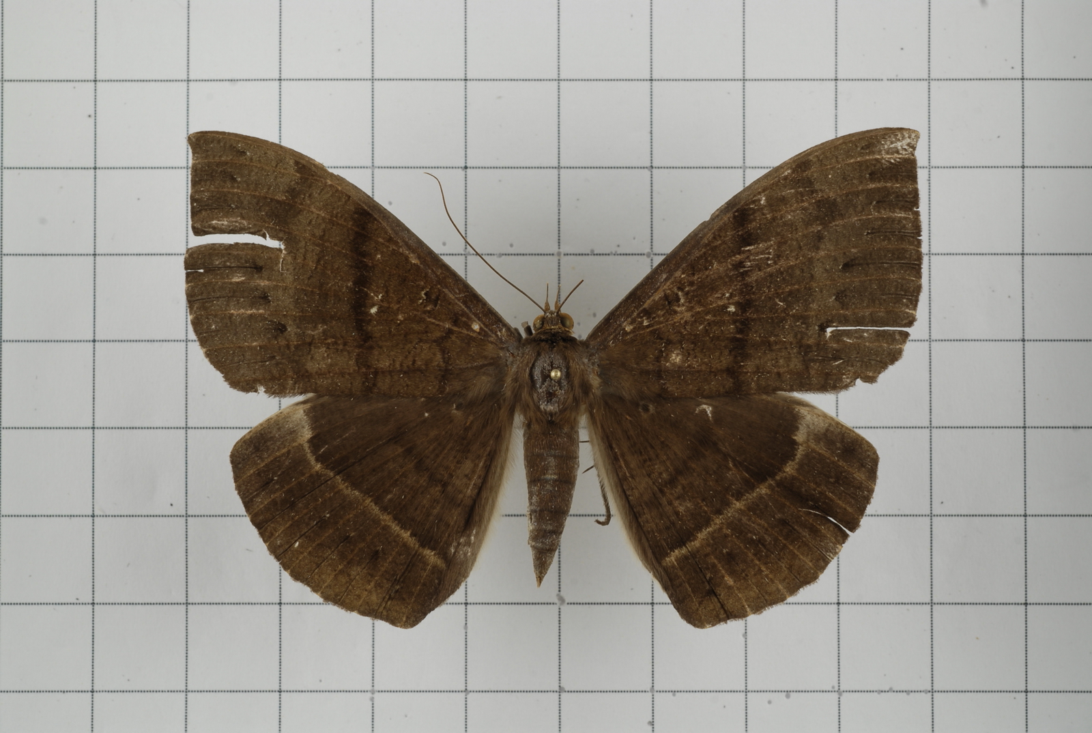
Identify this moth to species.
Lygniodes hypoleuca
